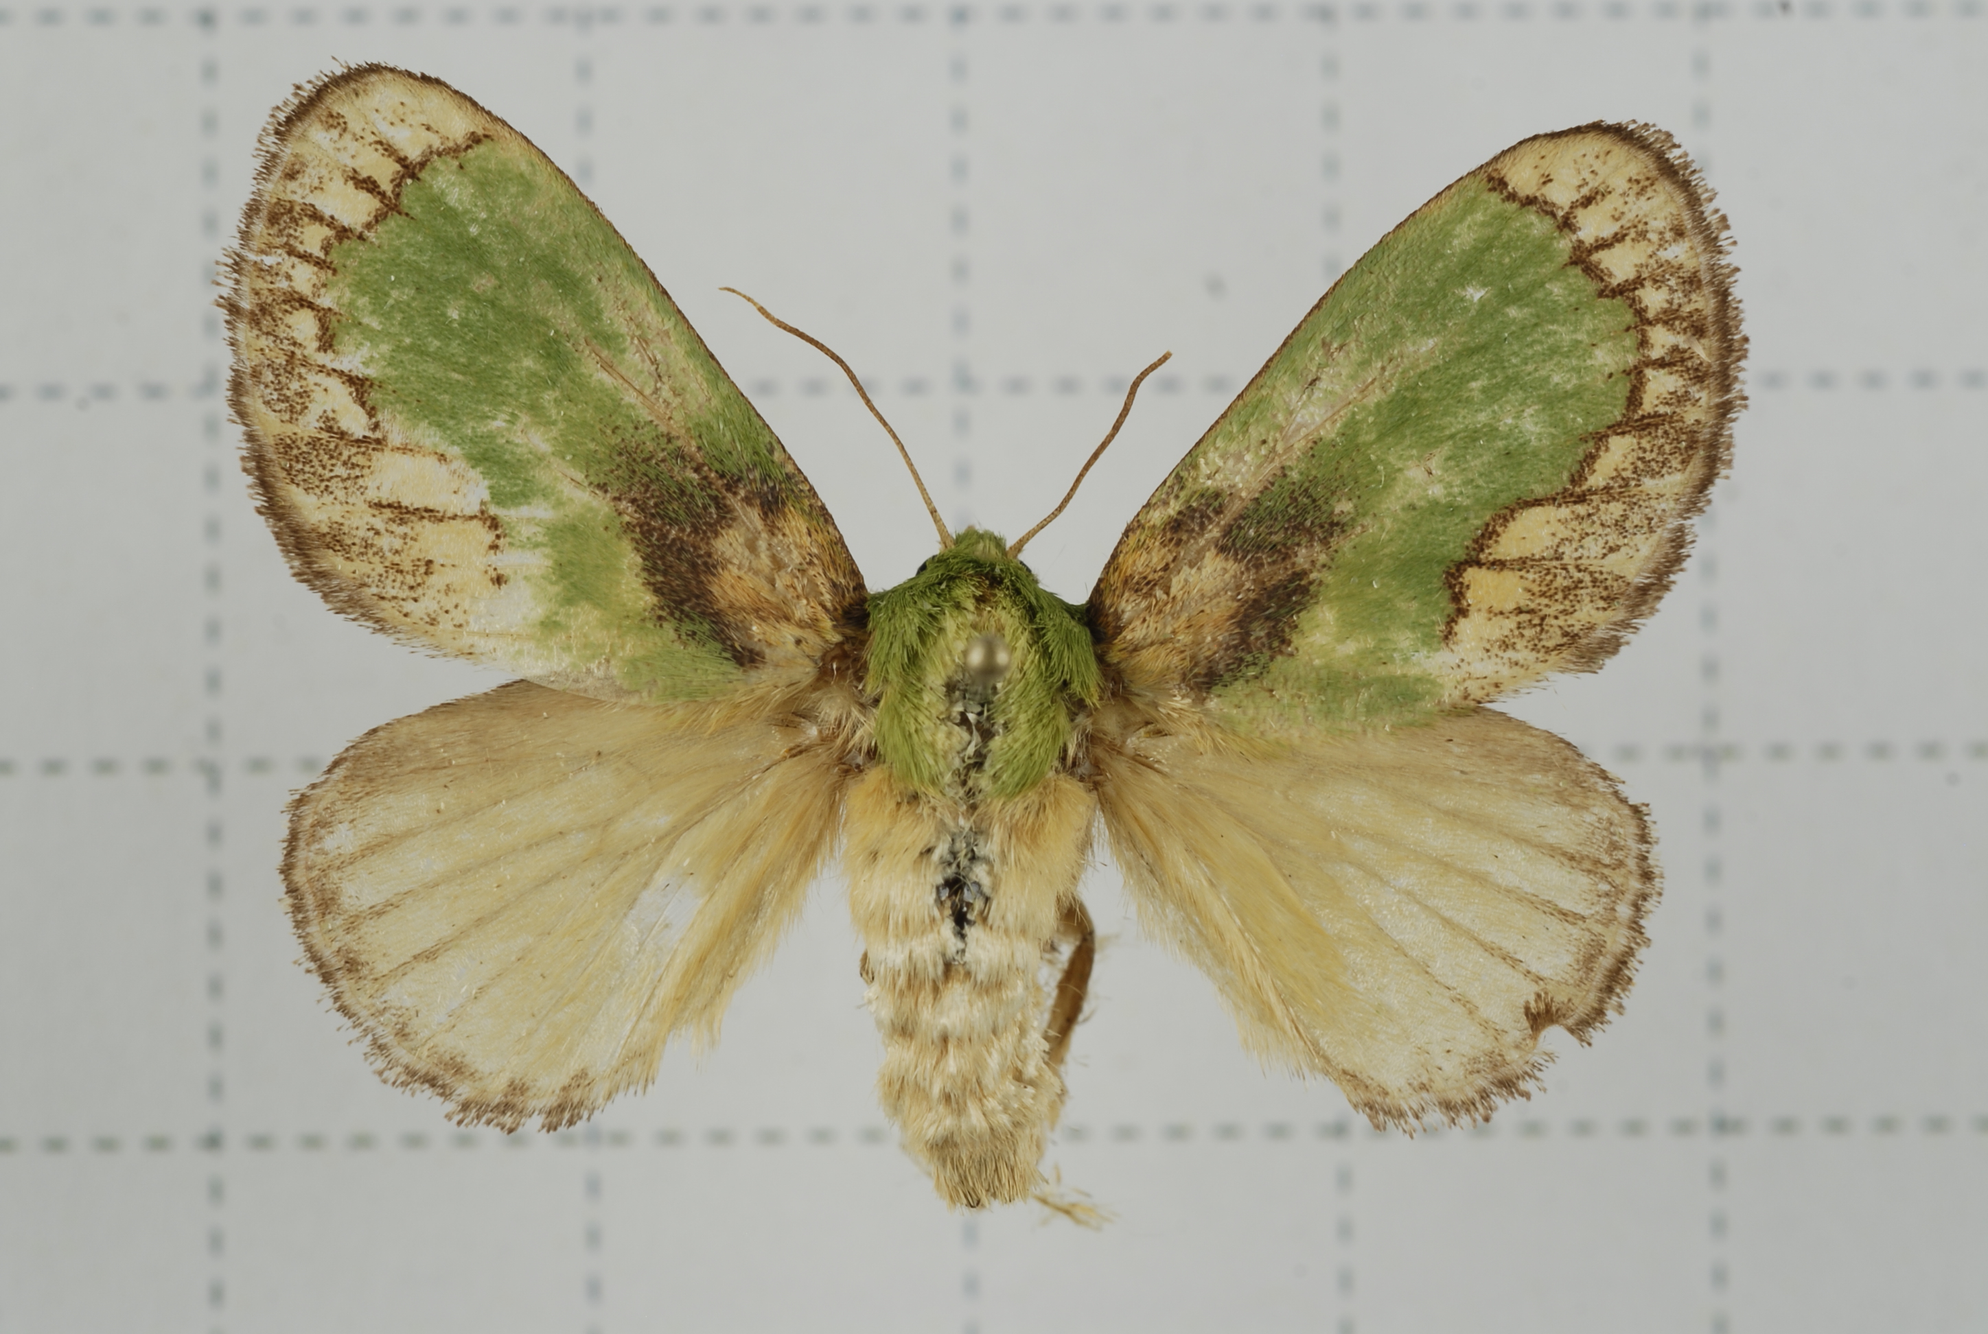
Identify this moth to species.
Parasa pastoralis
